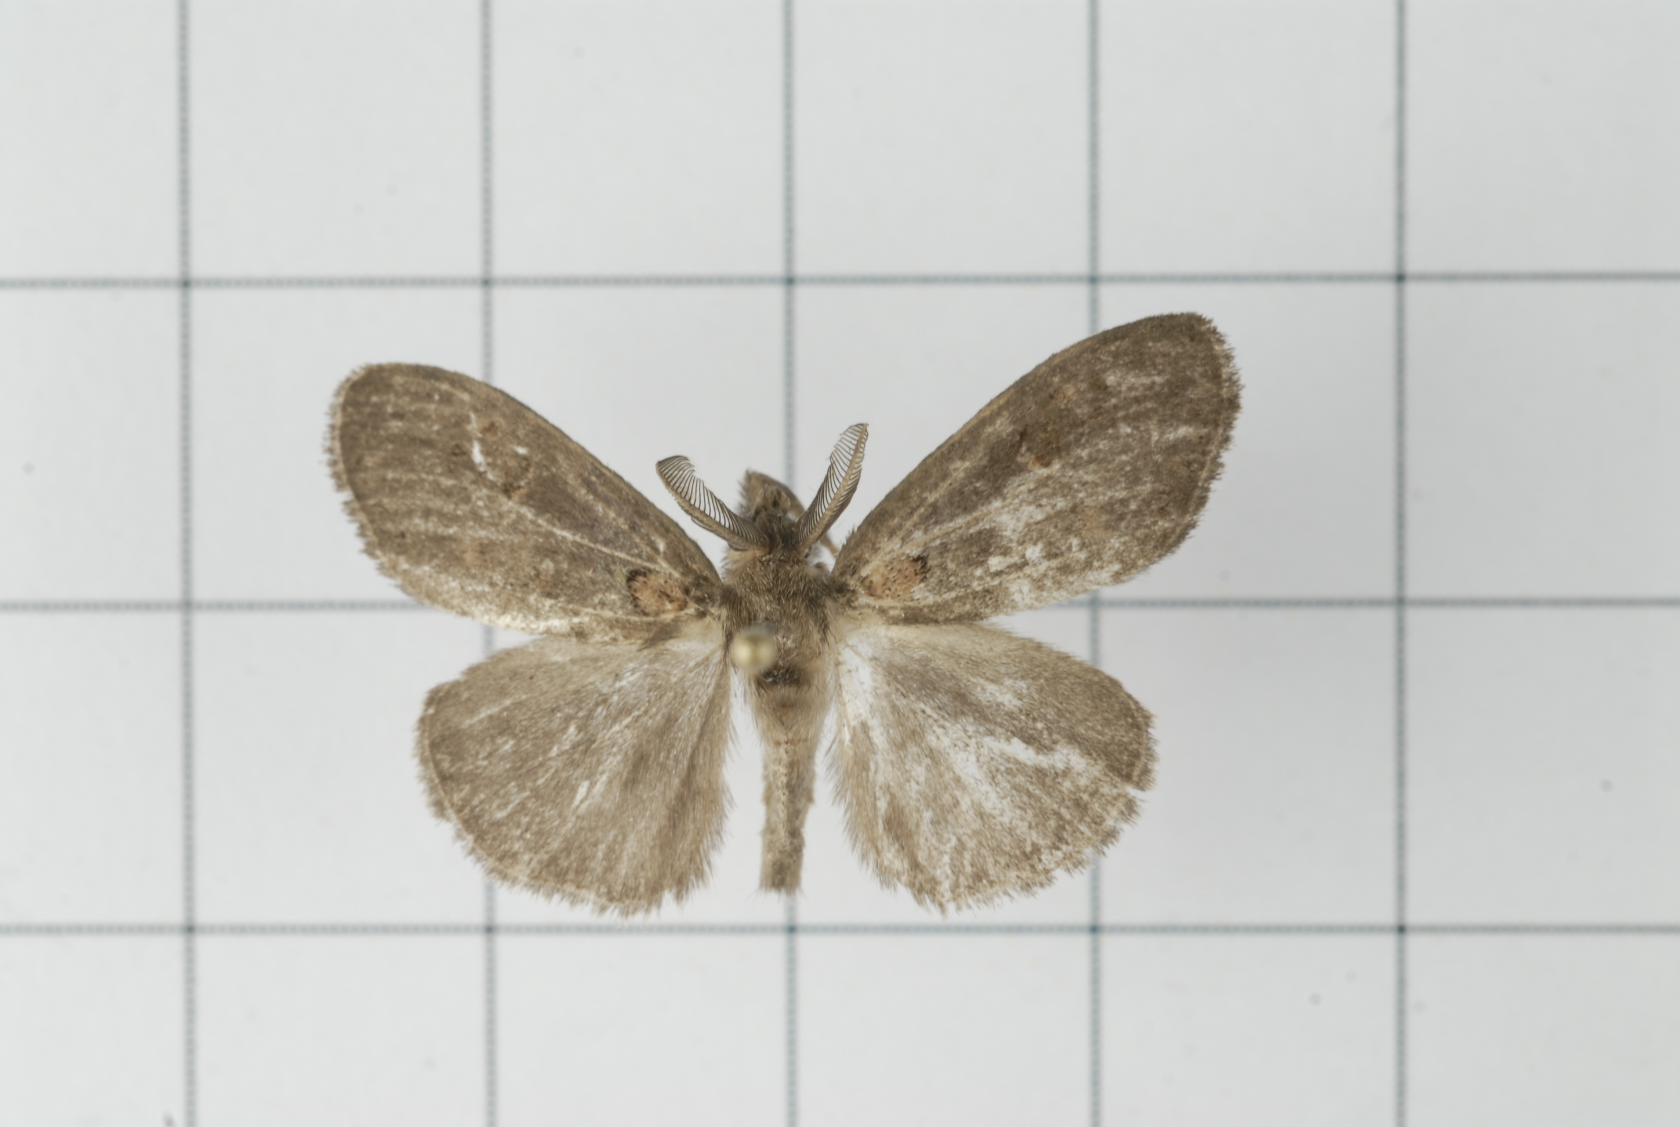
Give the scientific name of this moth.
Olene dudgeoni
